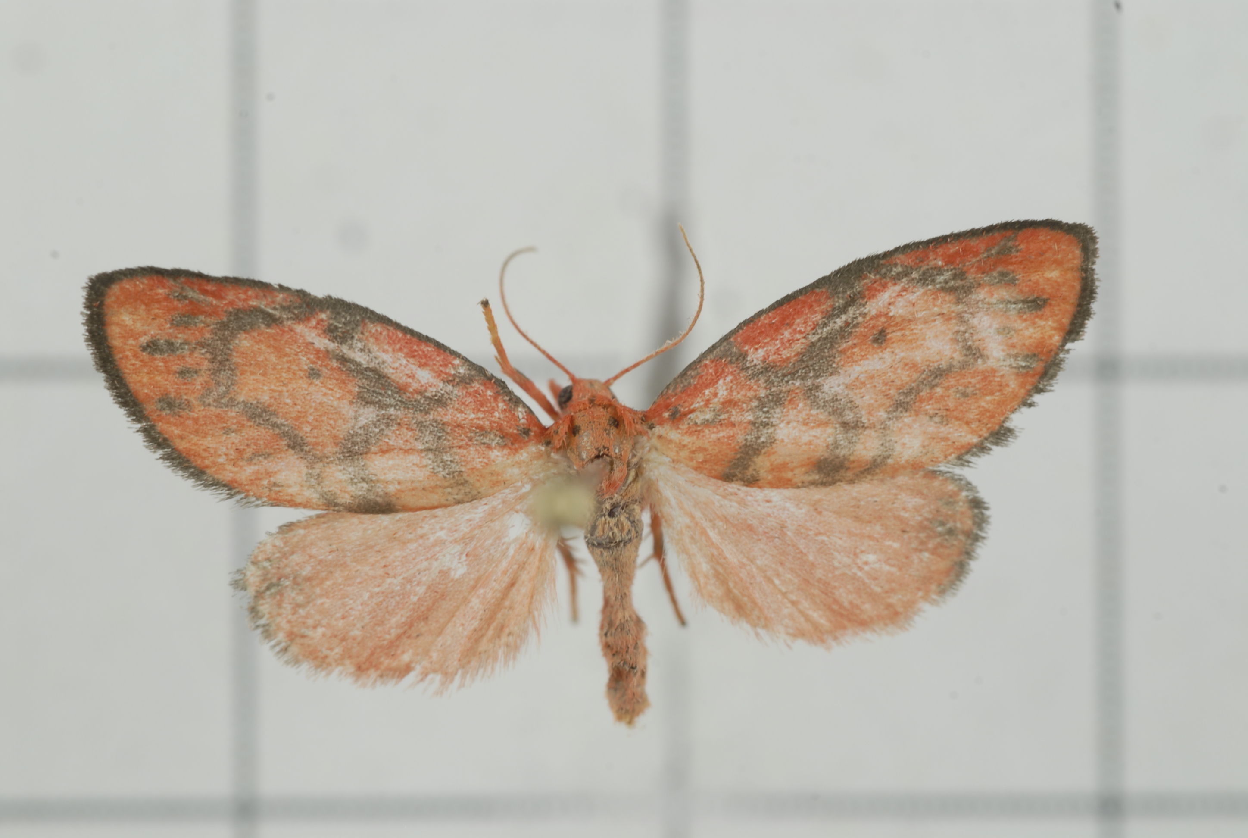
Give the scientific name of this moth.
Conicornuta convexa
